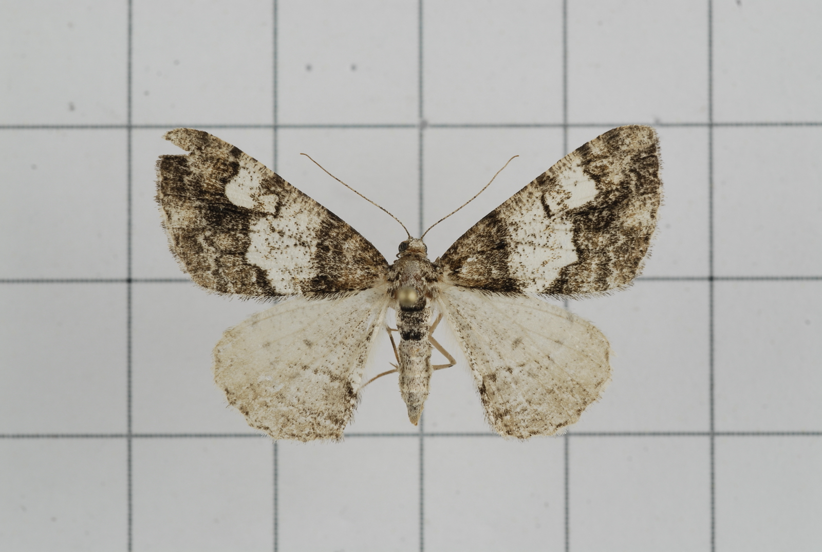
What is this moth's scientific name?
Alcis anmashanensis
